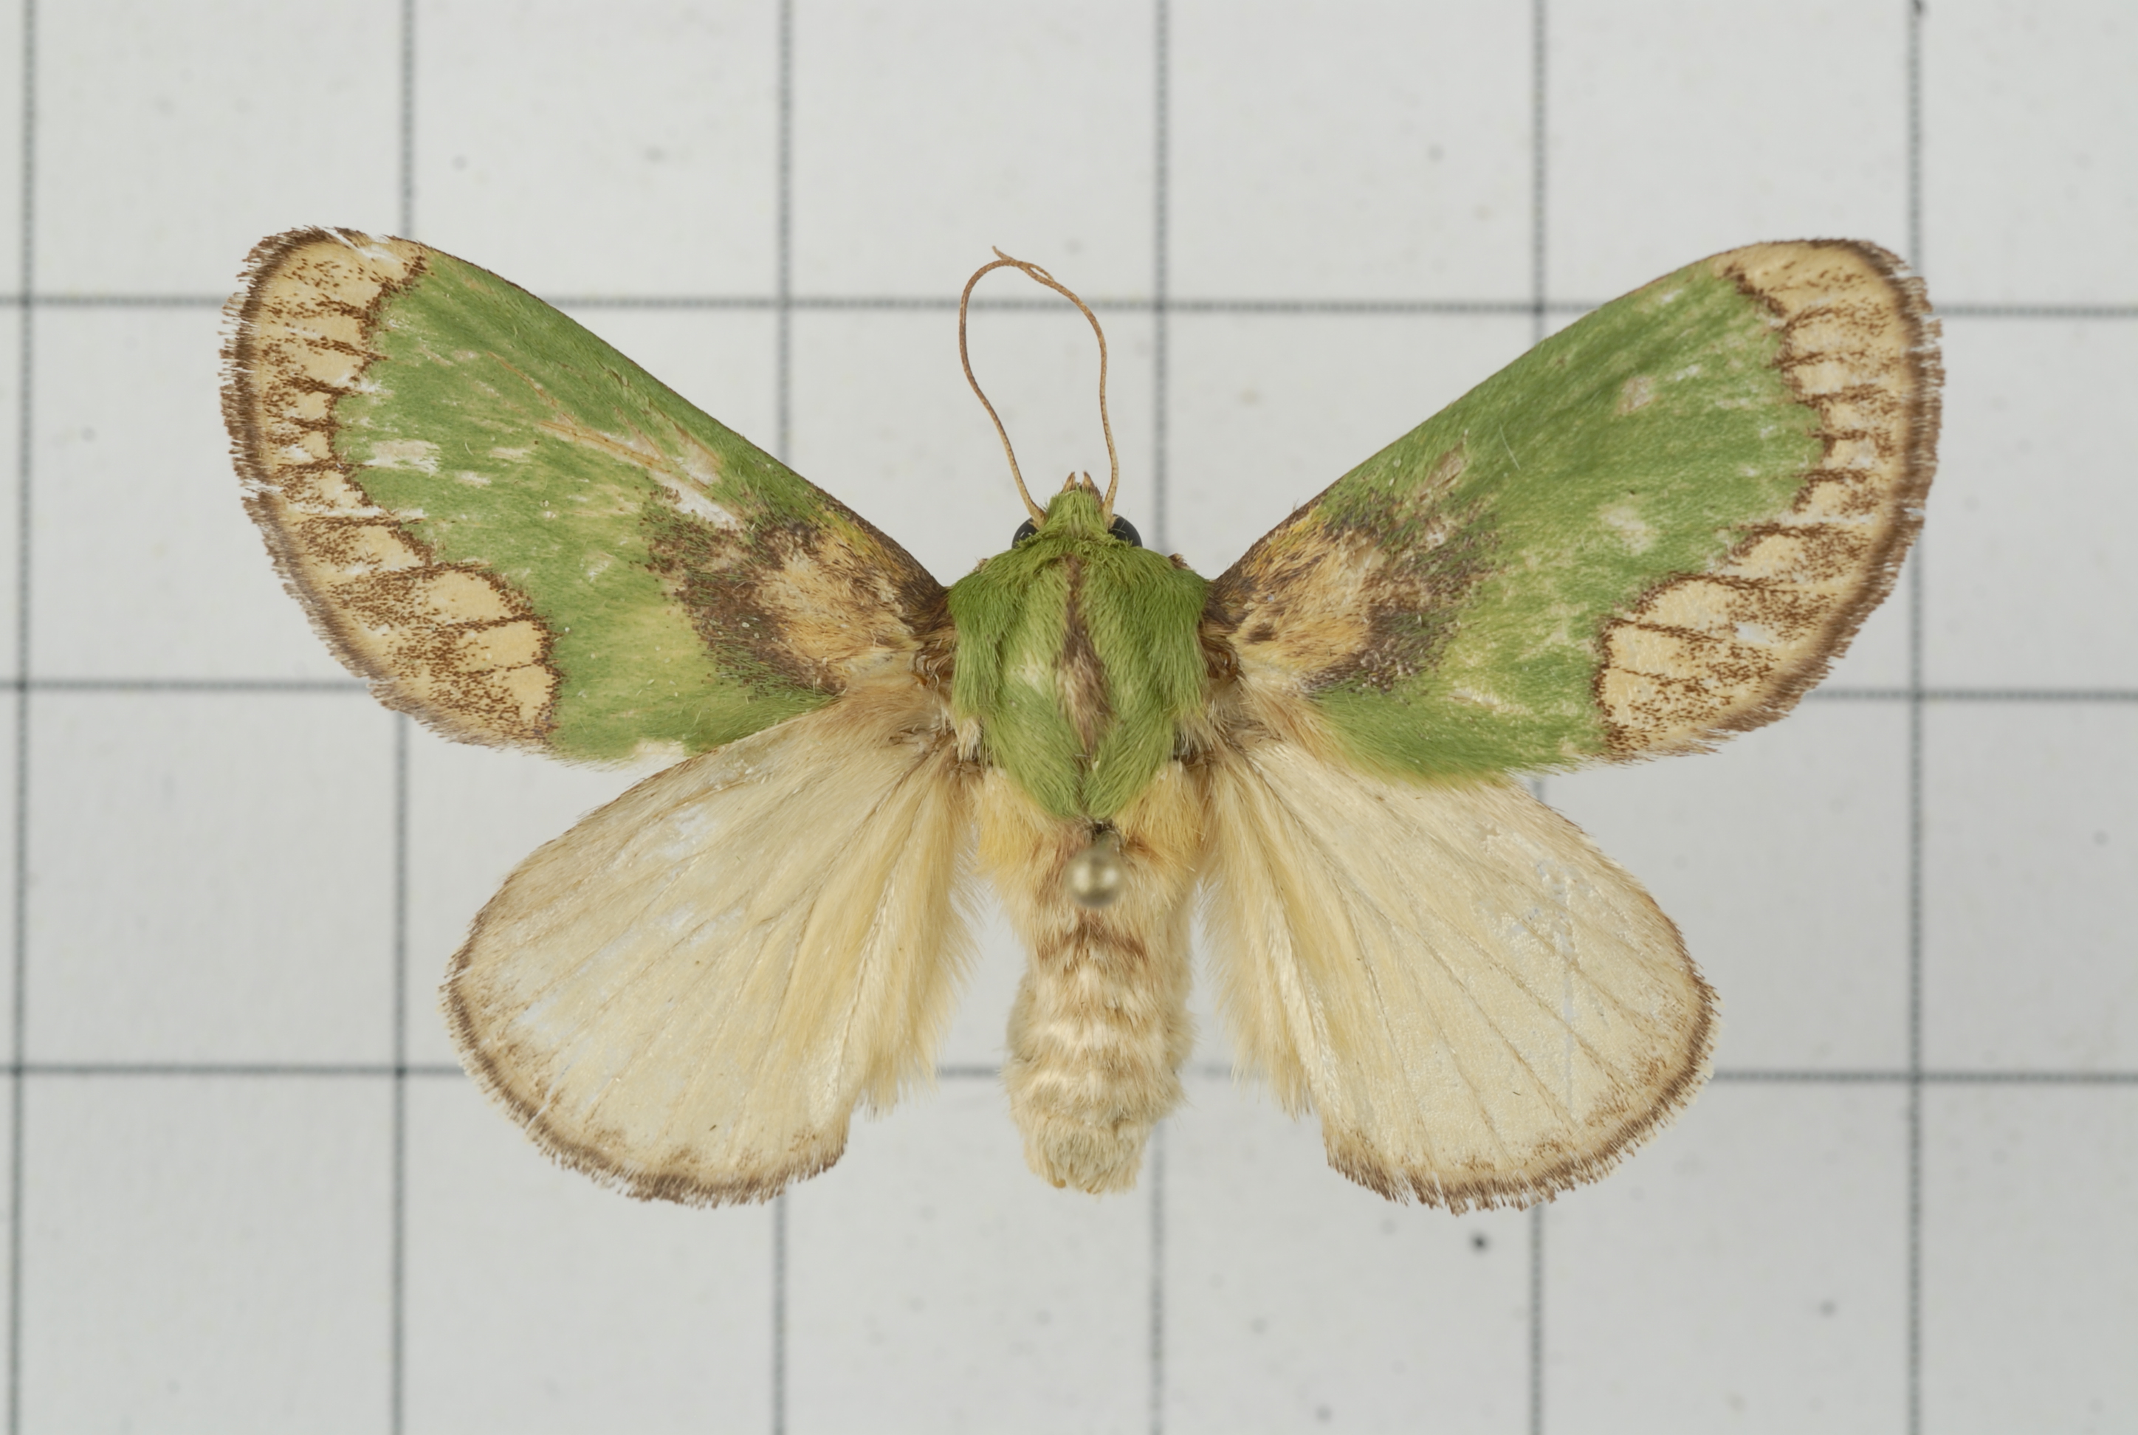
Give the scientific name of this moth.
Parasa pastoralis
